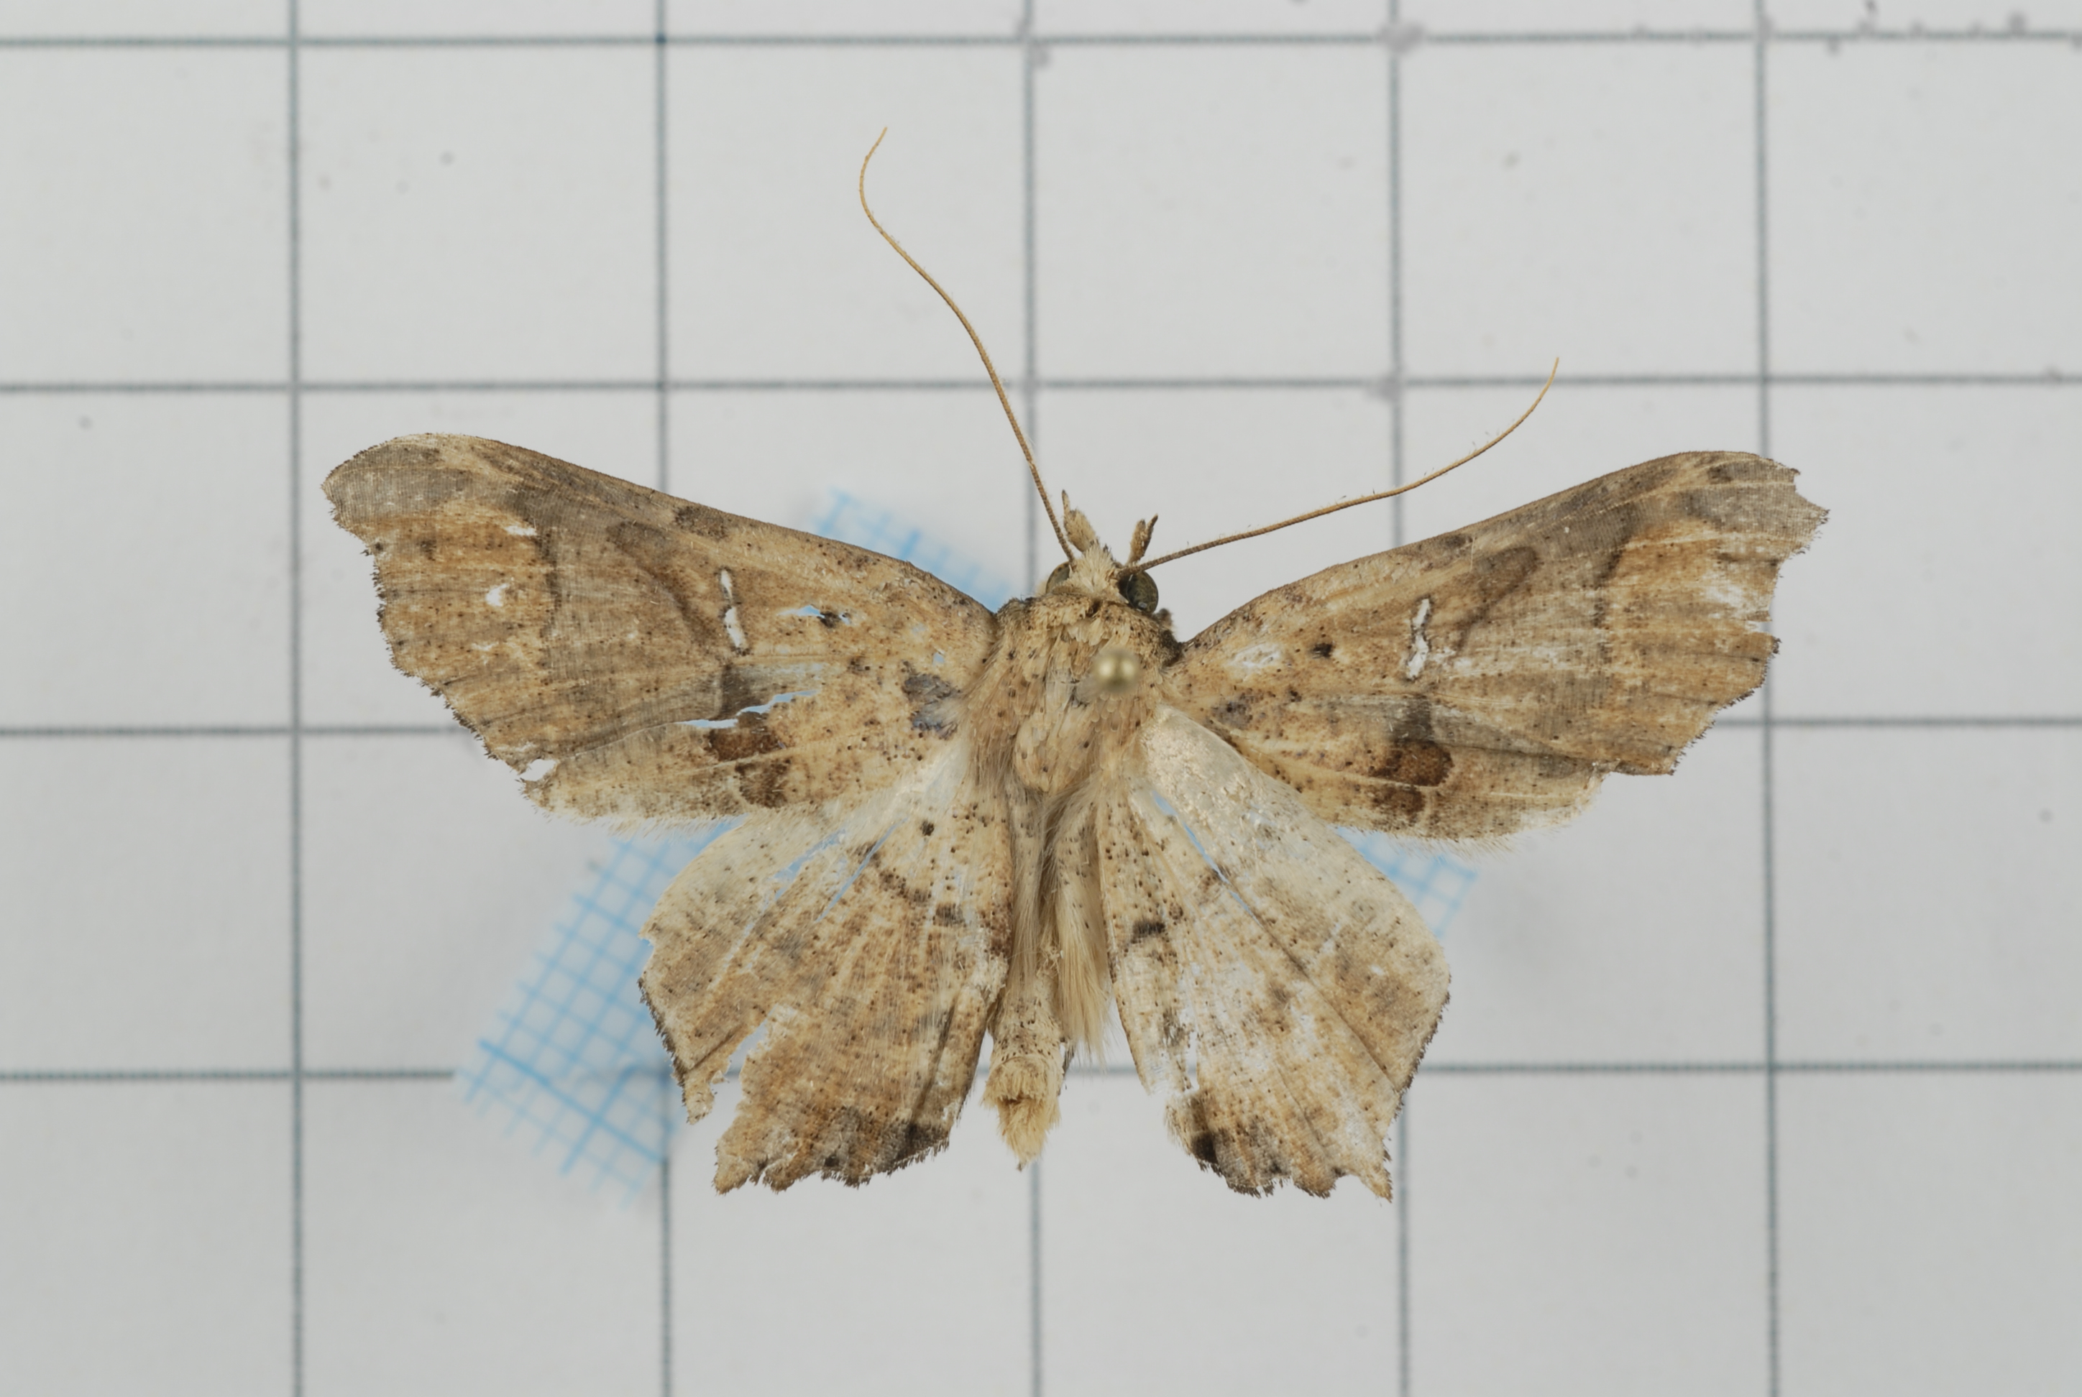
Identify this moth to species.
Semiothisops macariata
